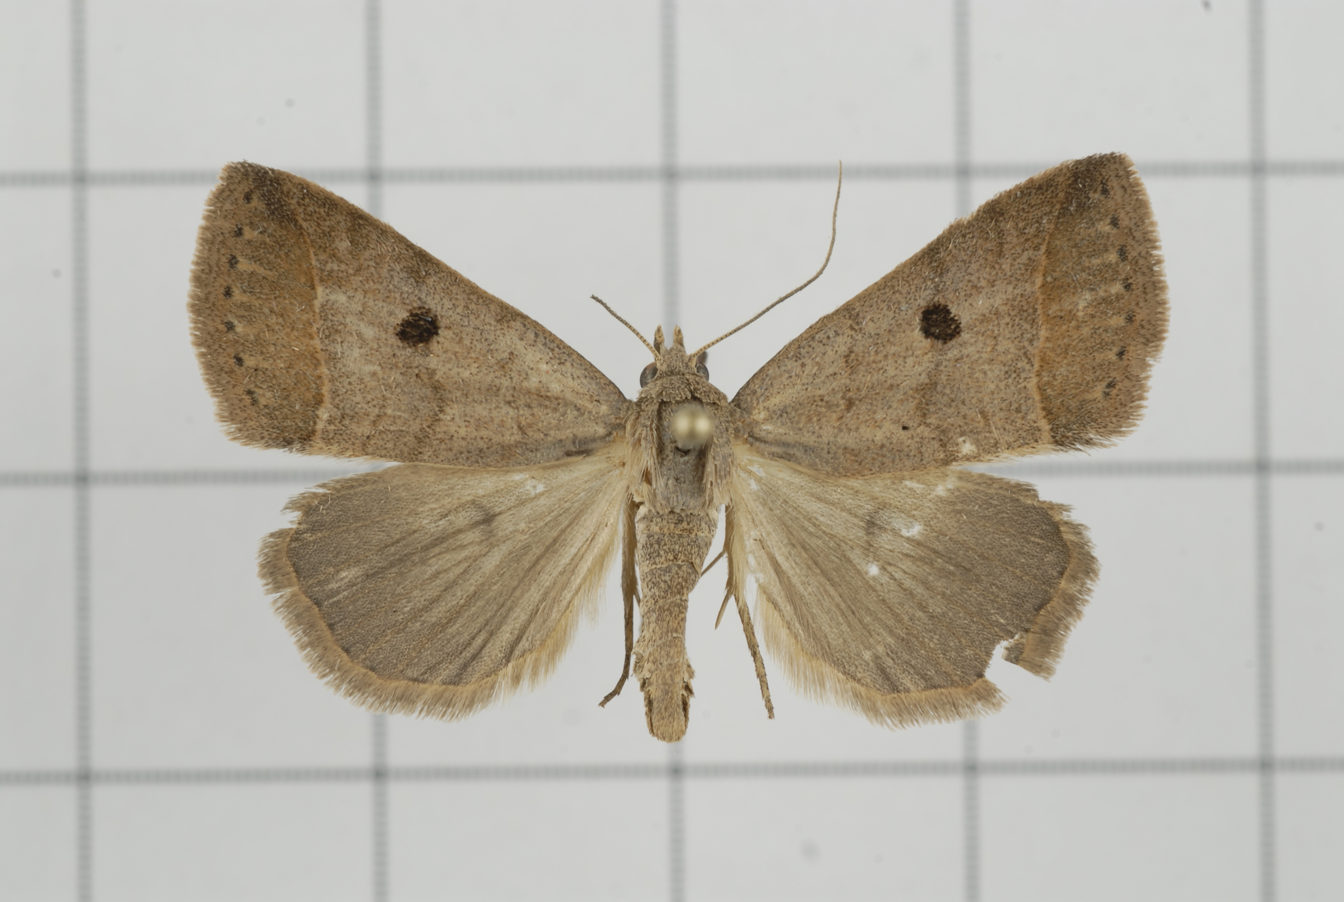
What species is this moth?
Bocula caradrinoides
